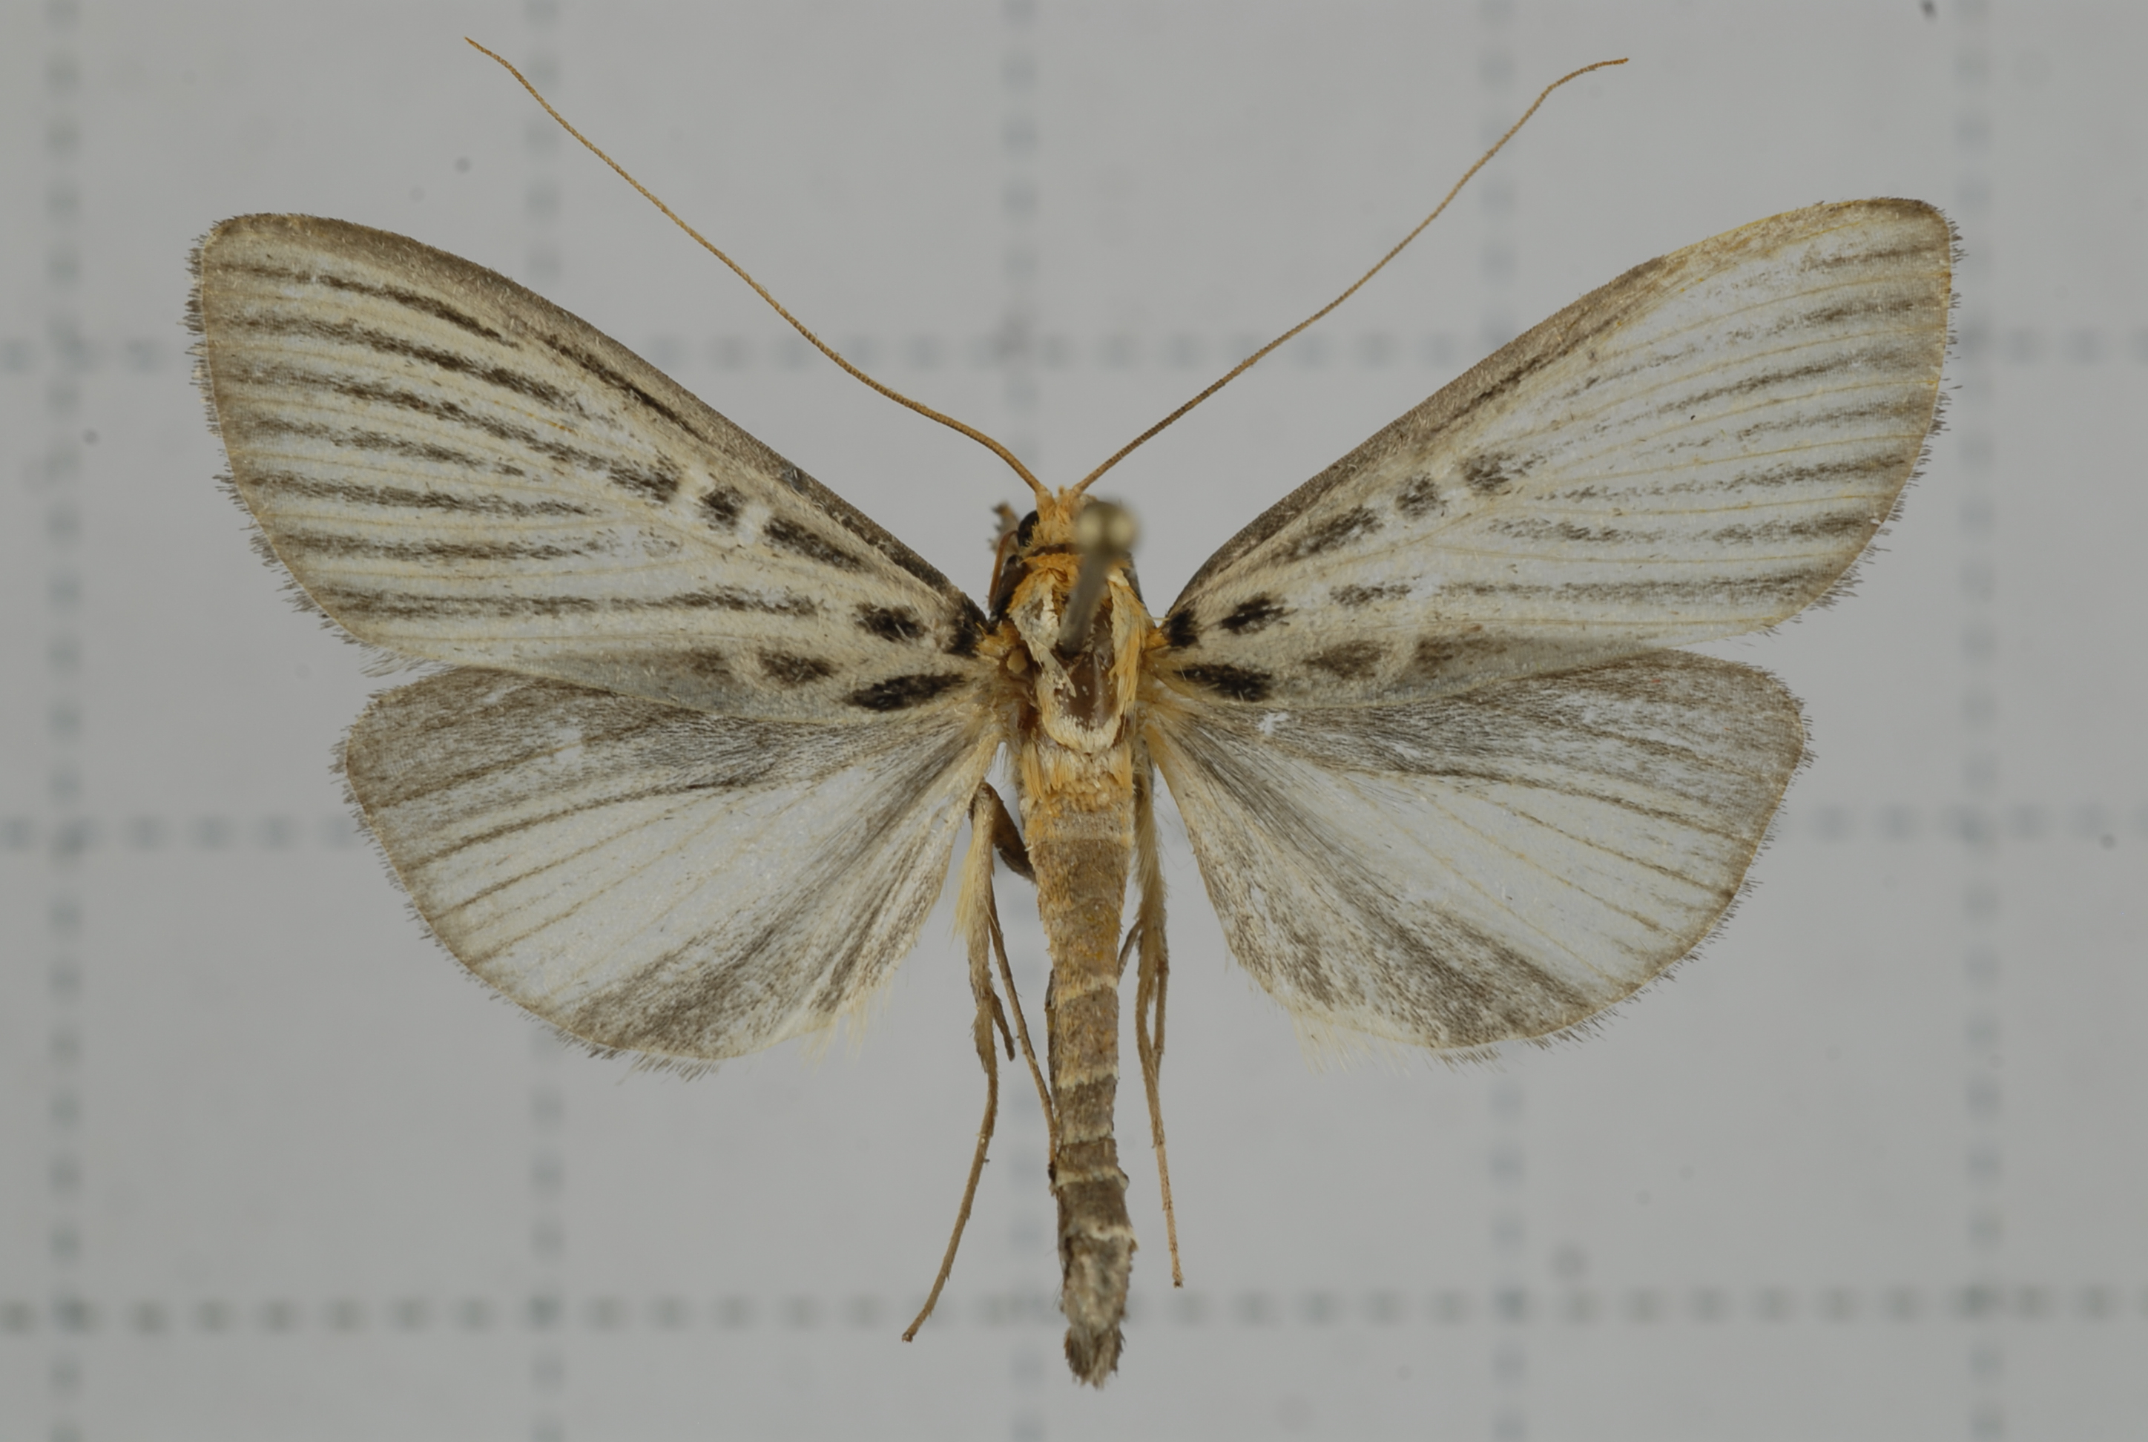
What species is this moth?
Tyspanodes hypsalis
